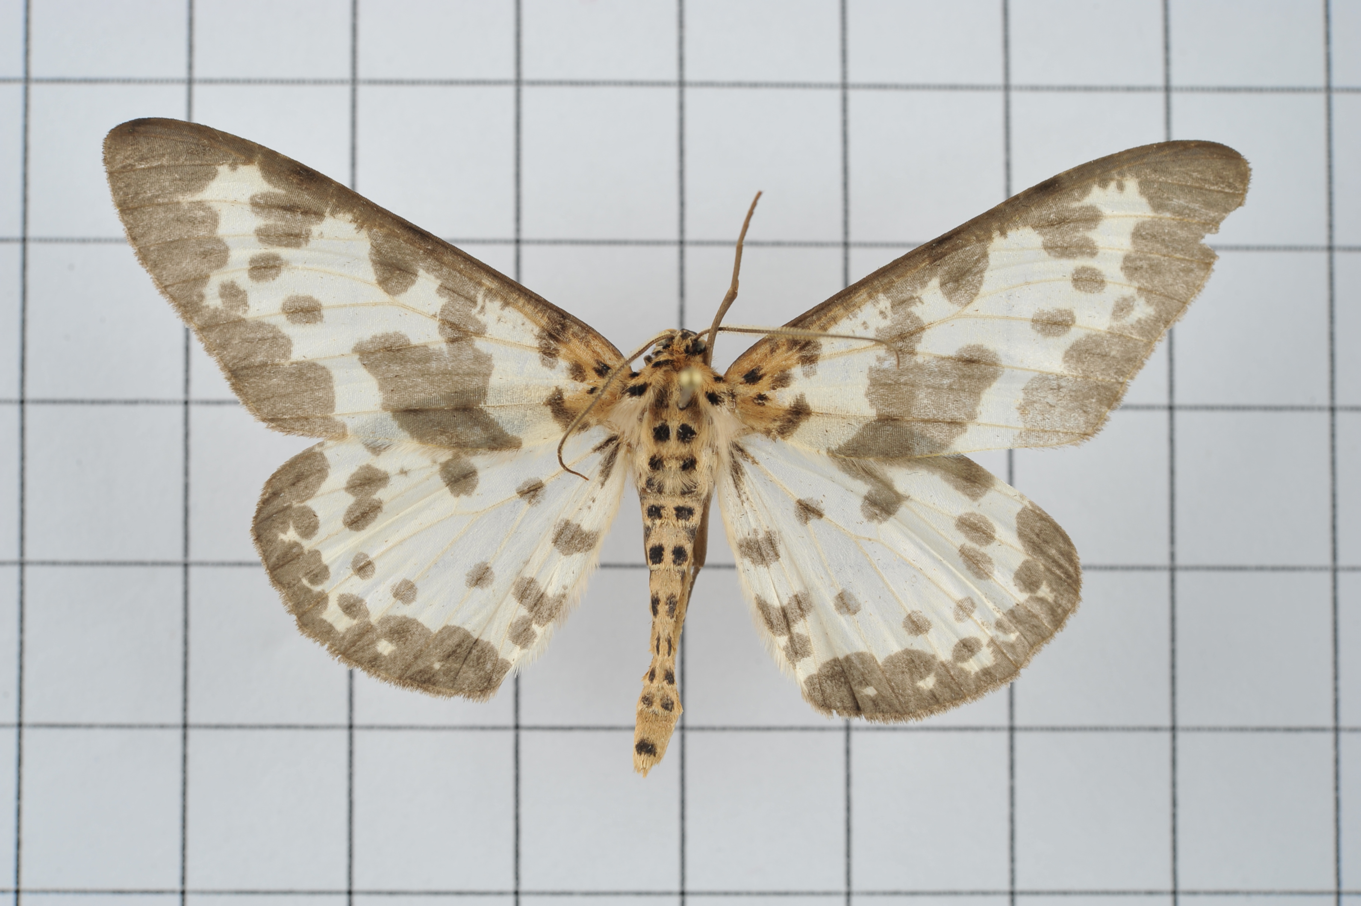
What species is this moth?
Percnia longitermen
